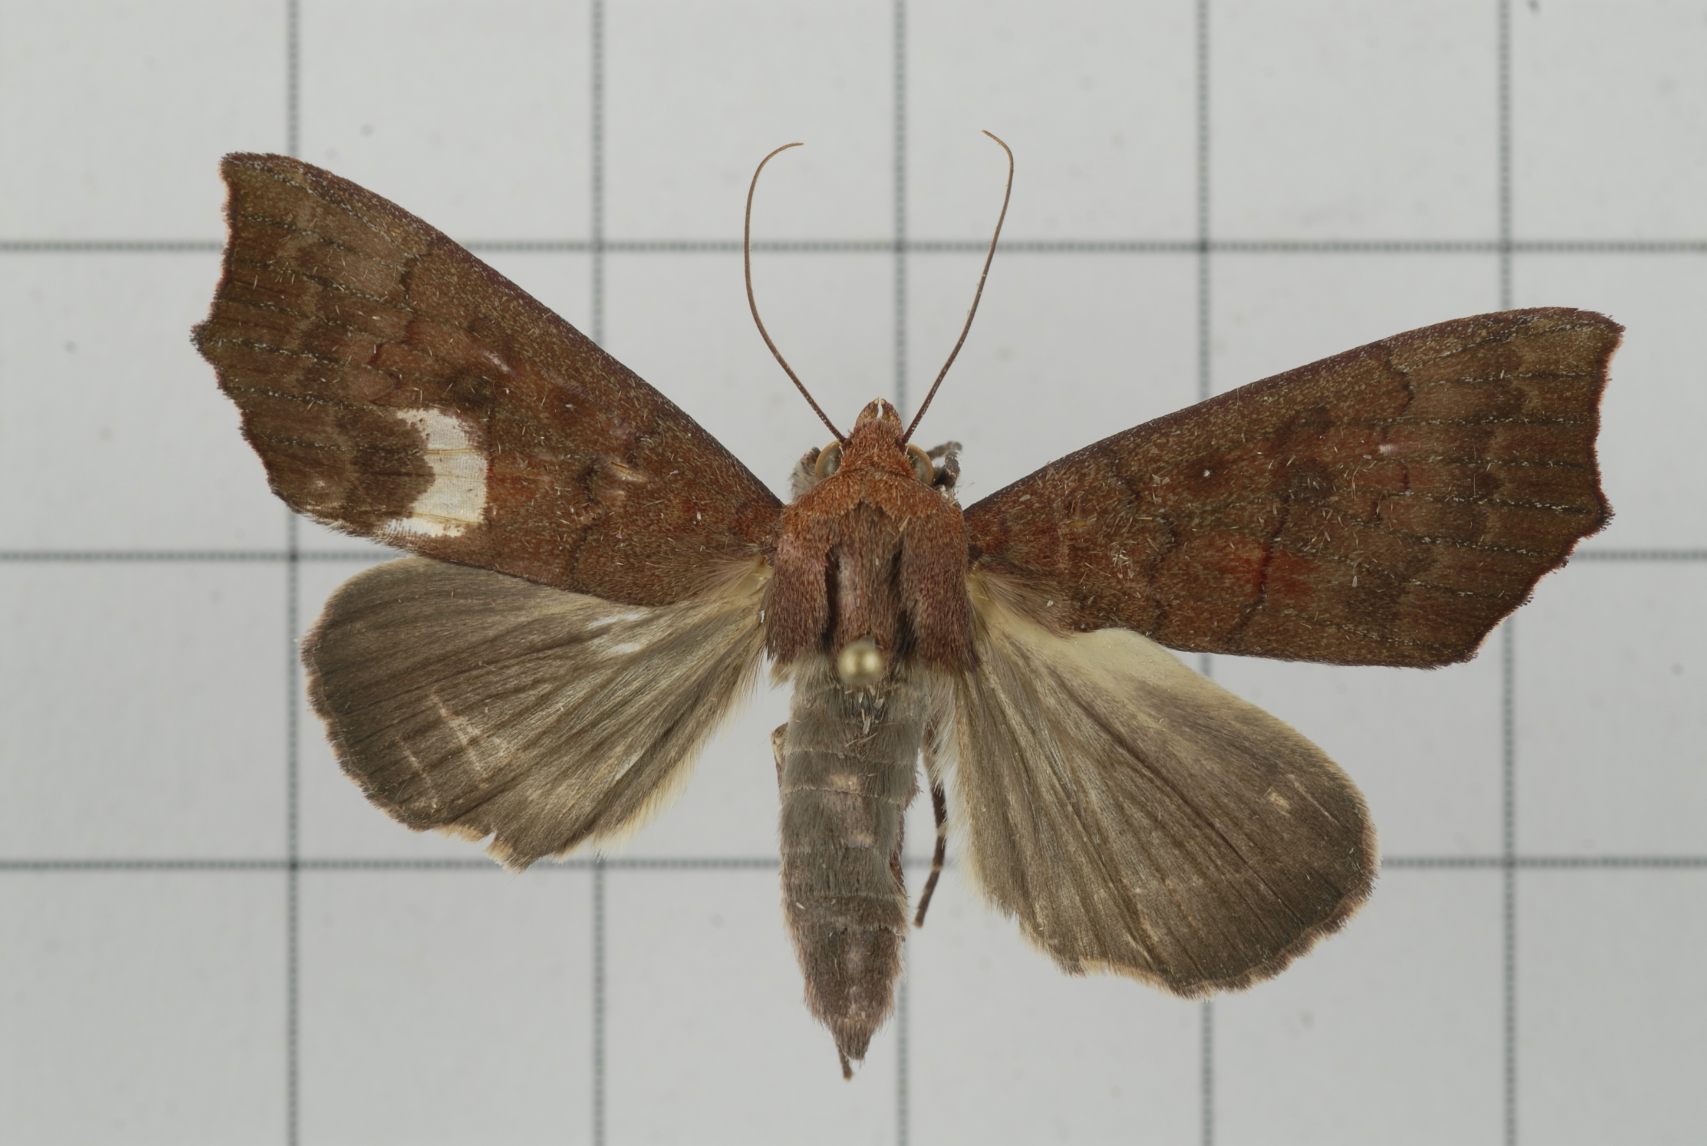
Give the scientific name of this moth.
Rusicada privata
